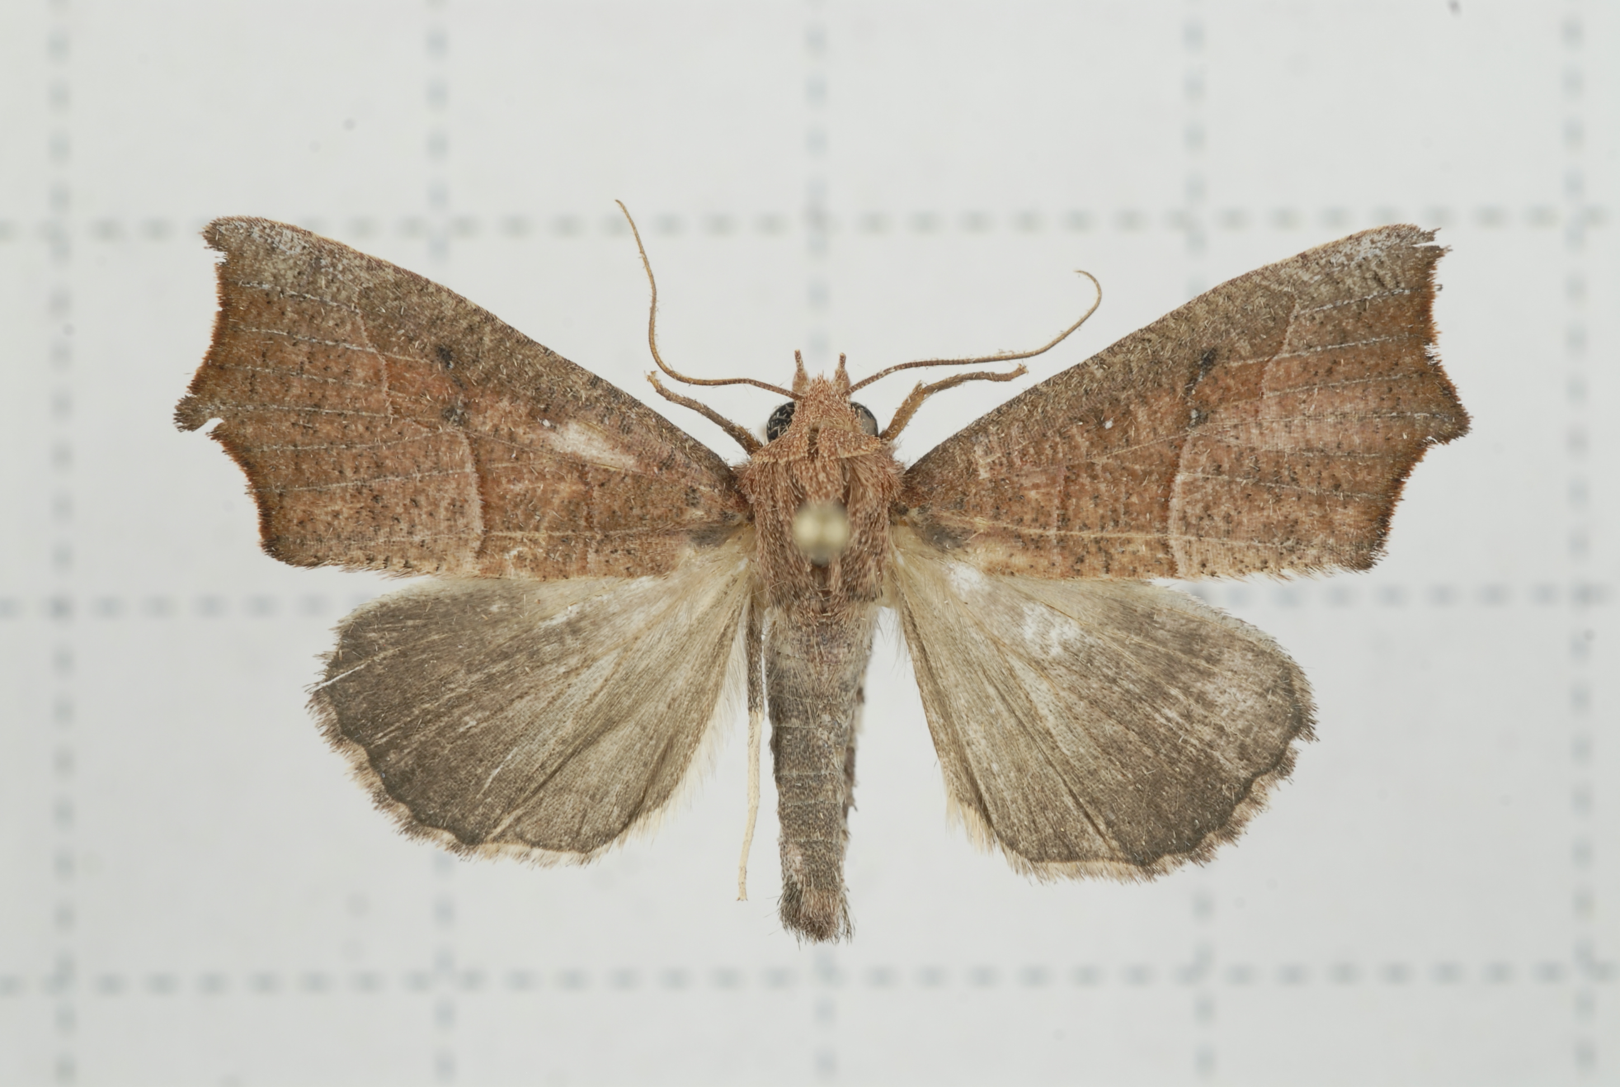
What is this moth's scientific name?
Gonitis mesogona
